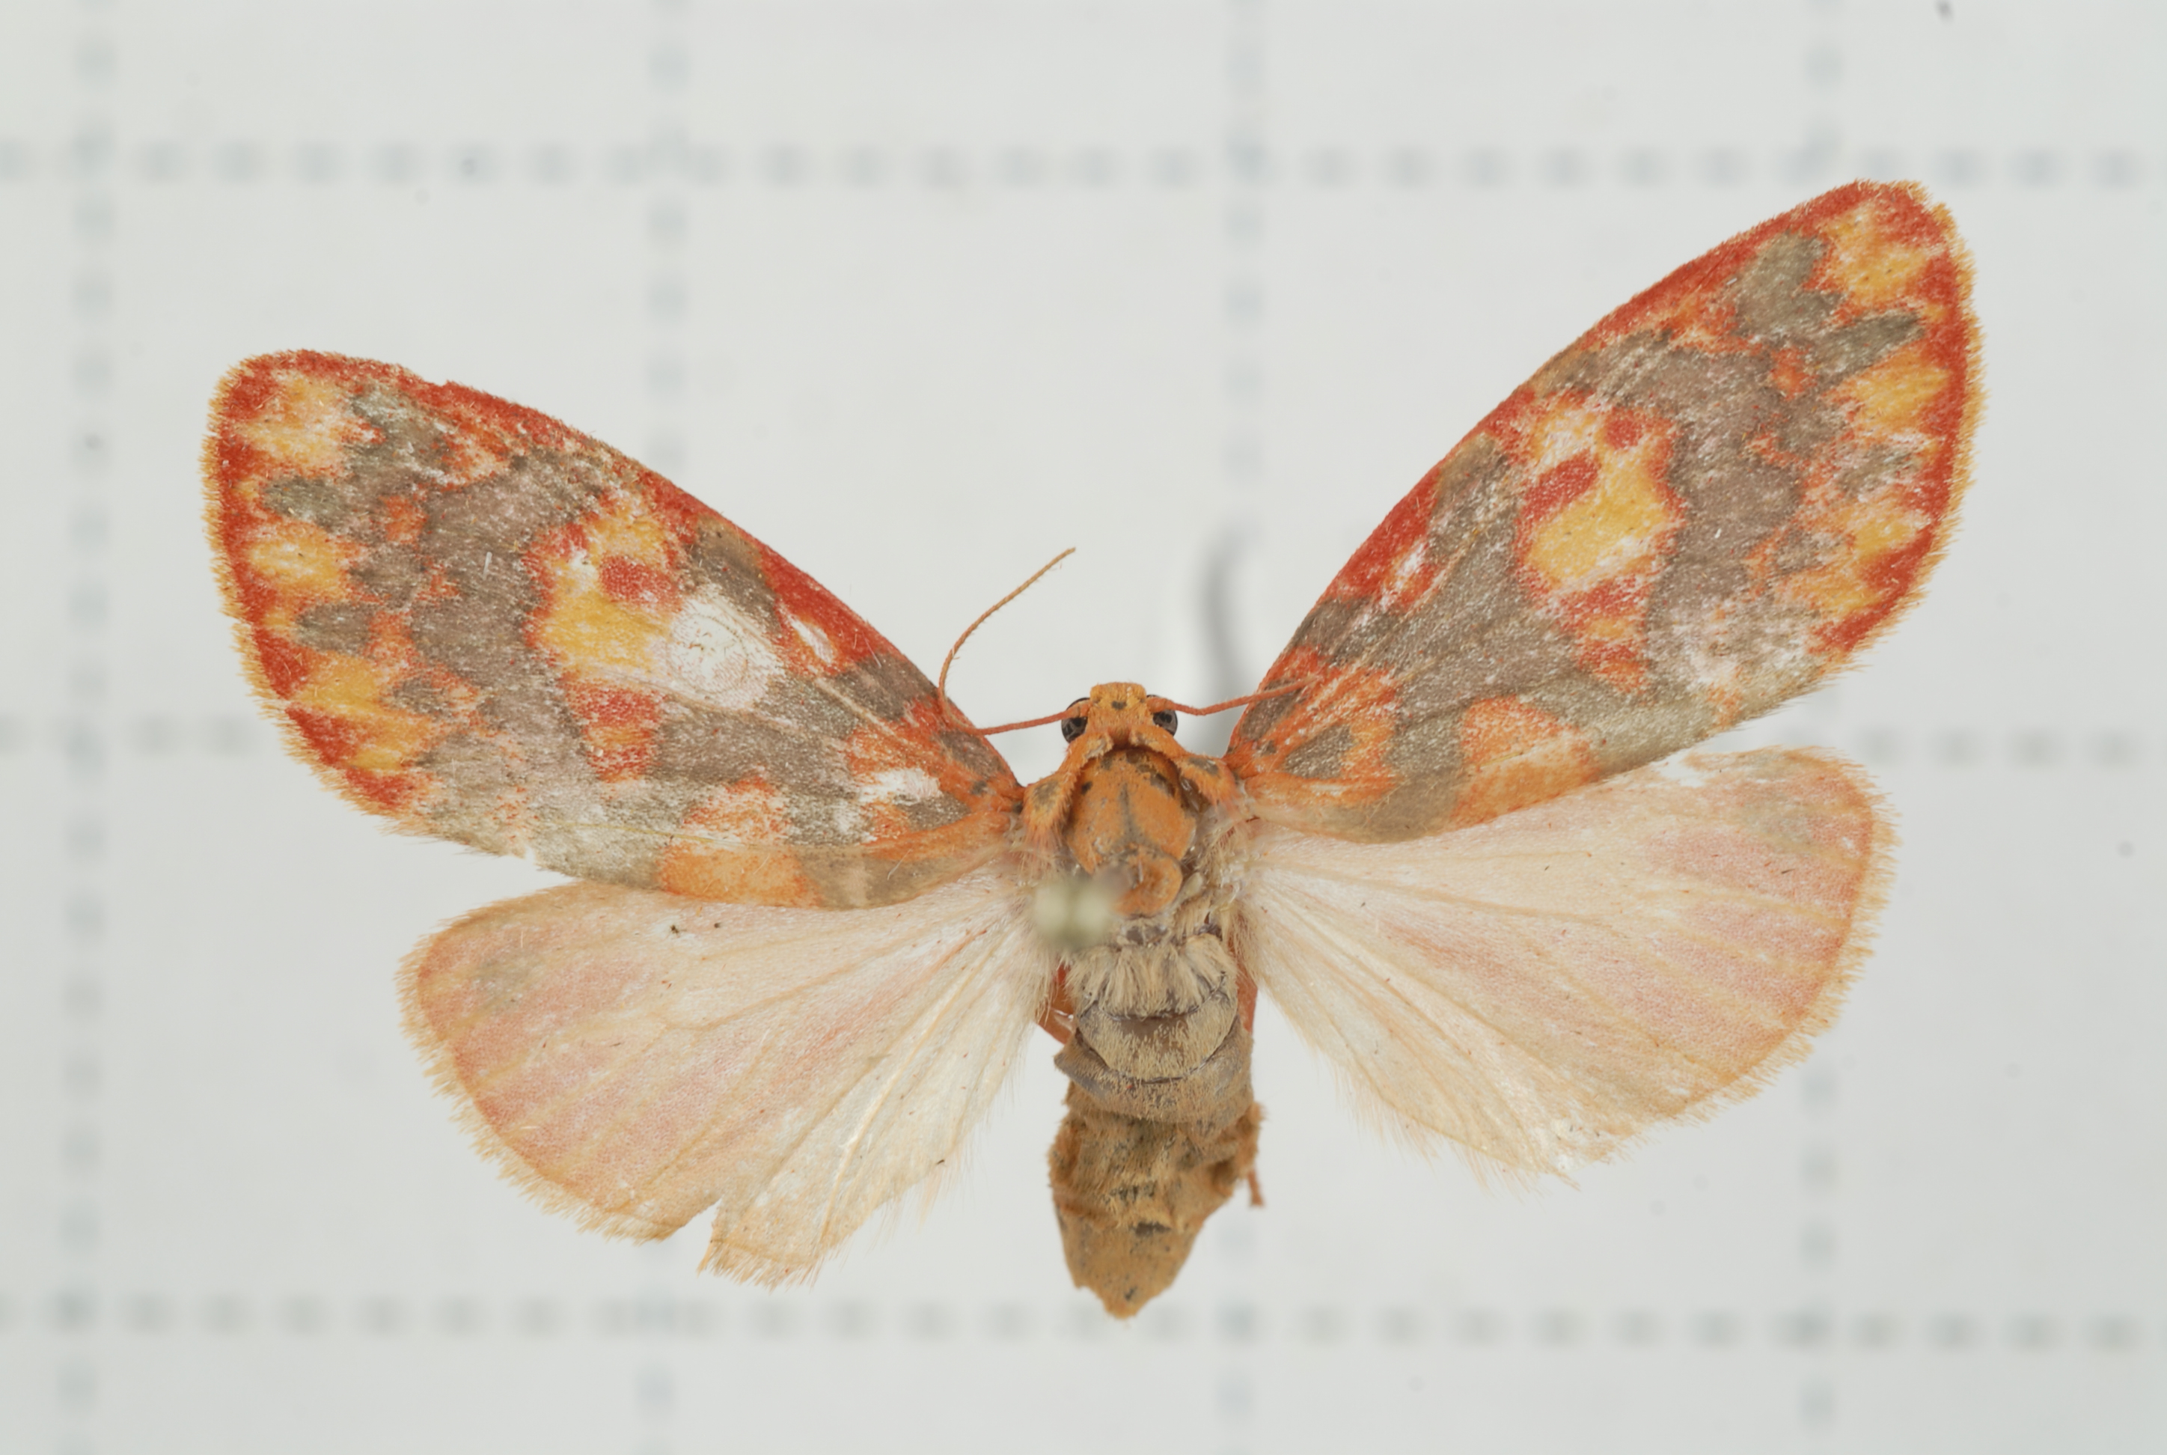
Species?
Floridasura tricolor
